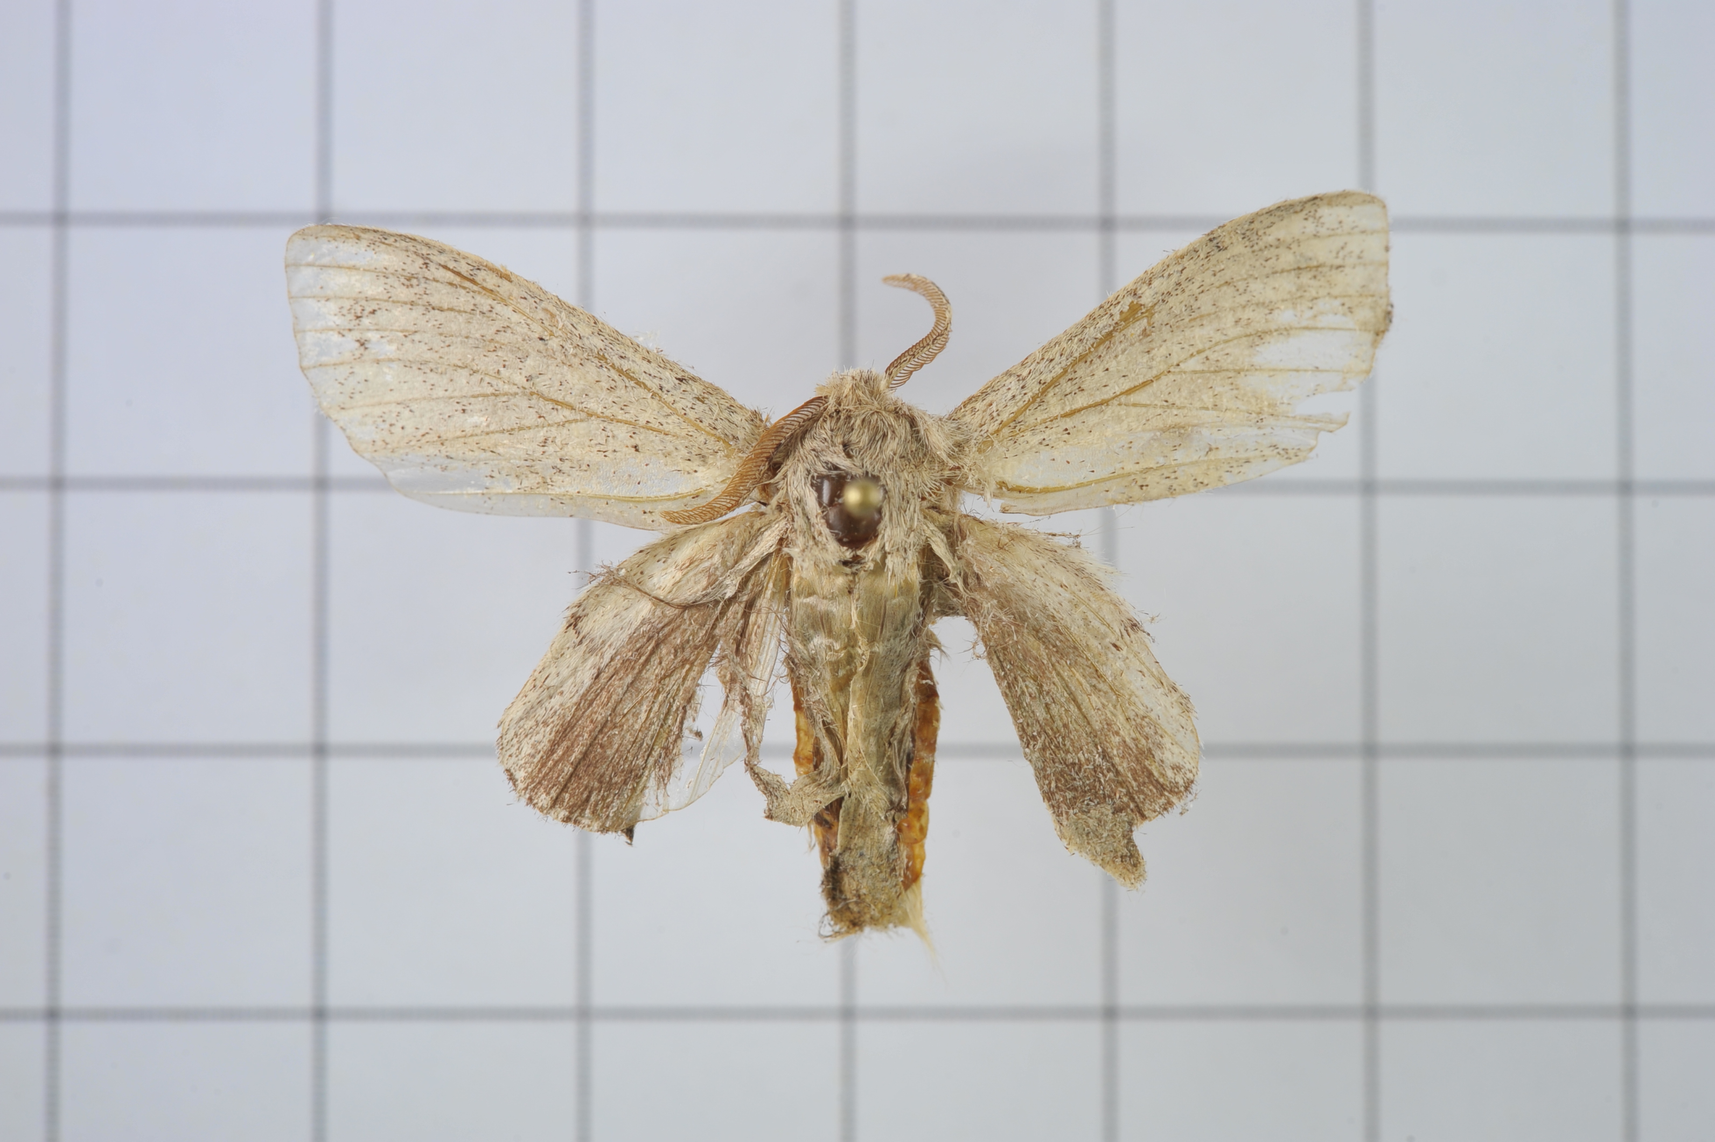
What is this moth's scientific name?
Cnethodonta grisescens baibarana
